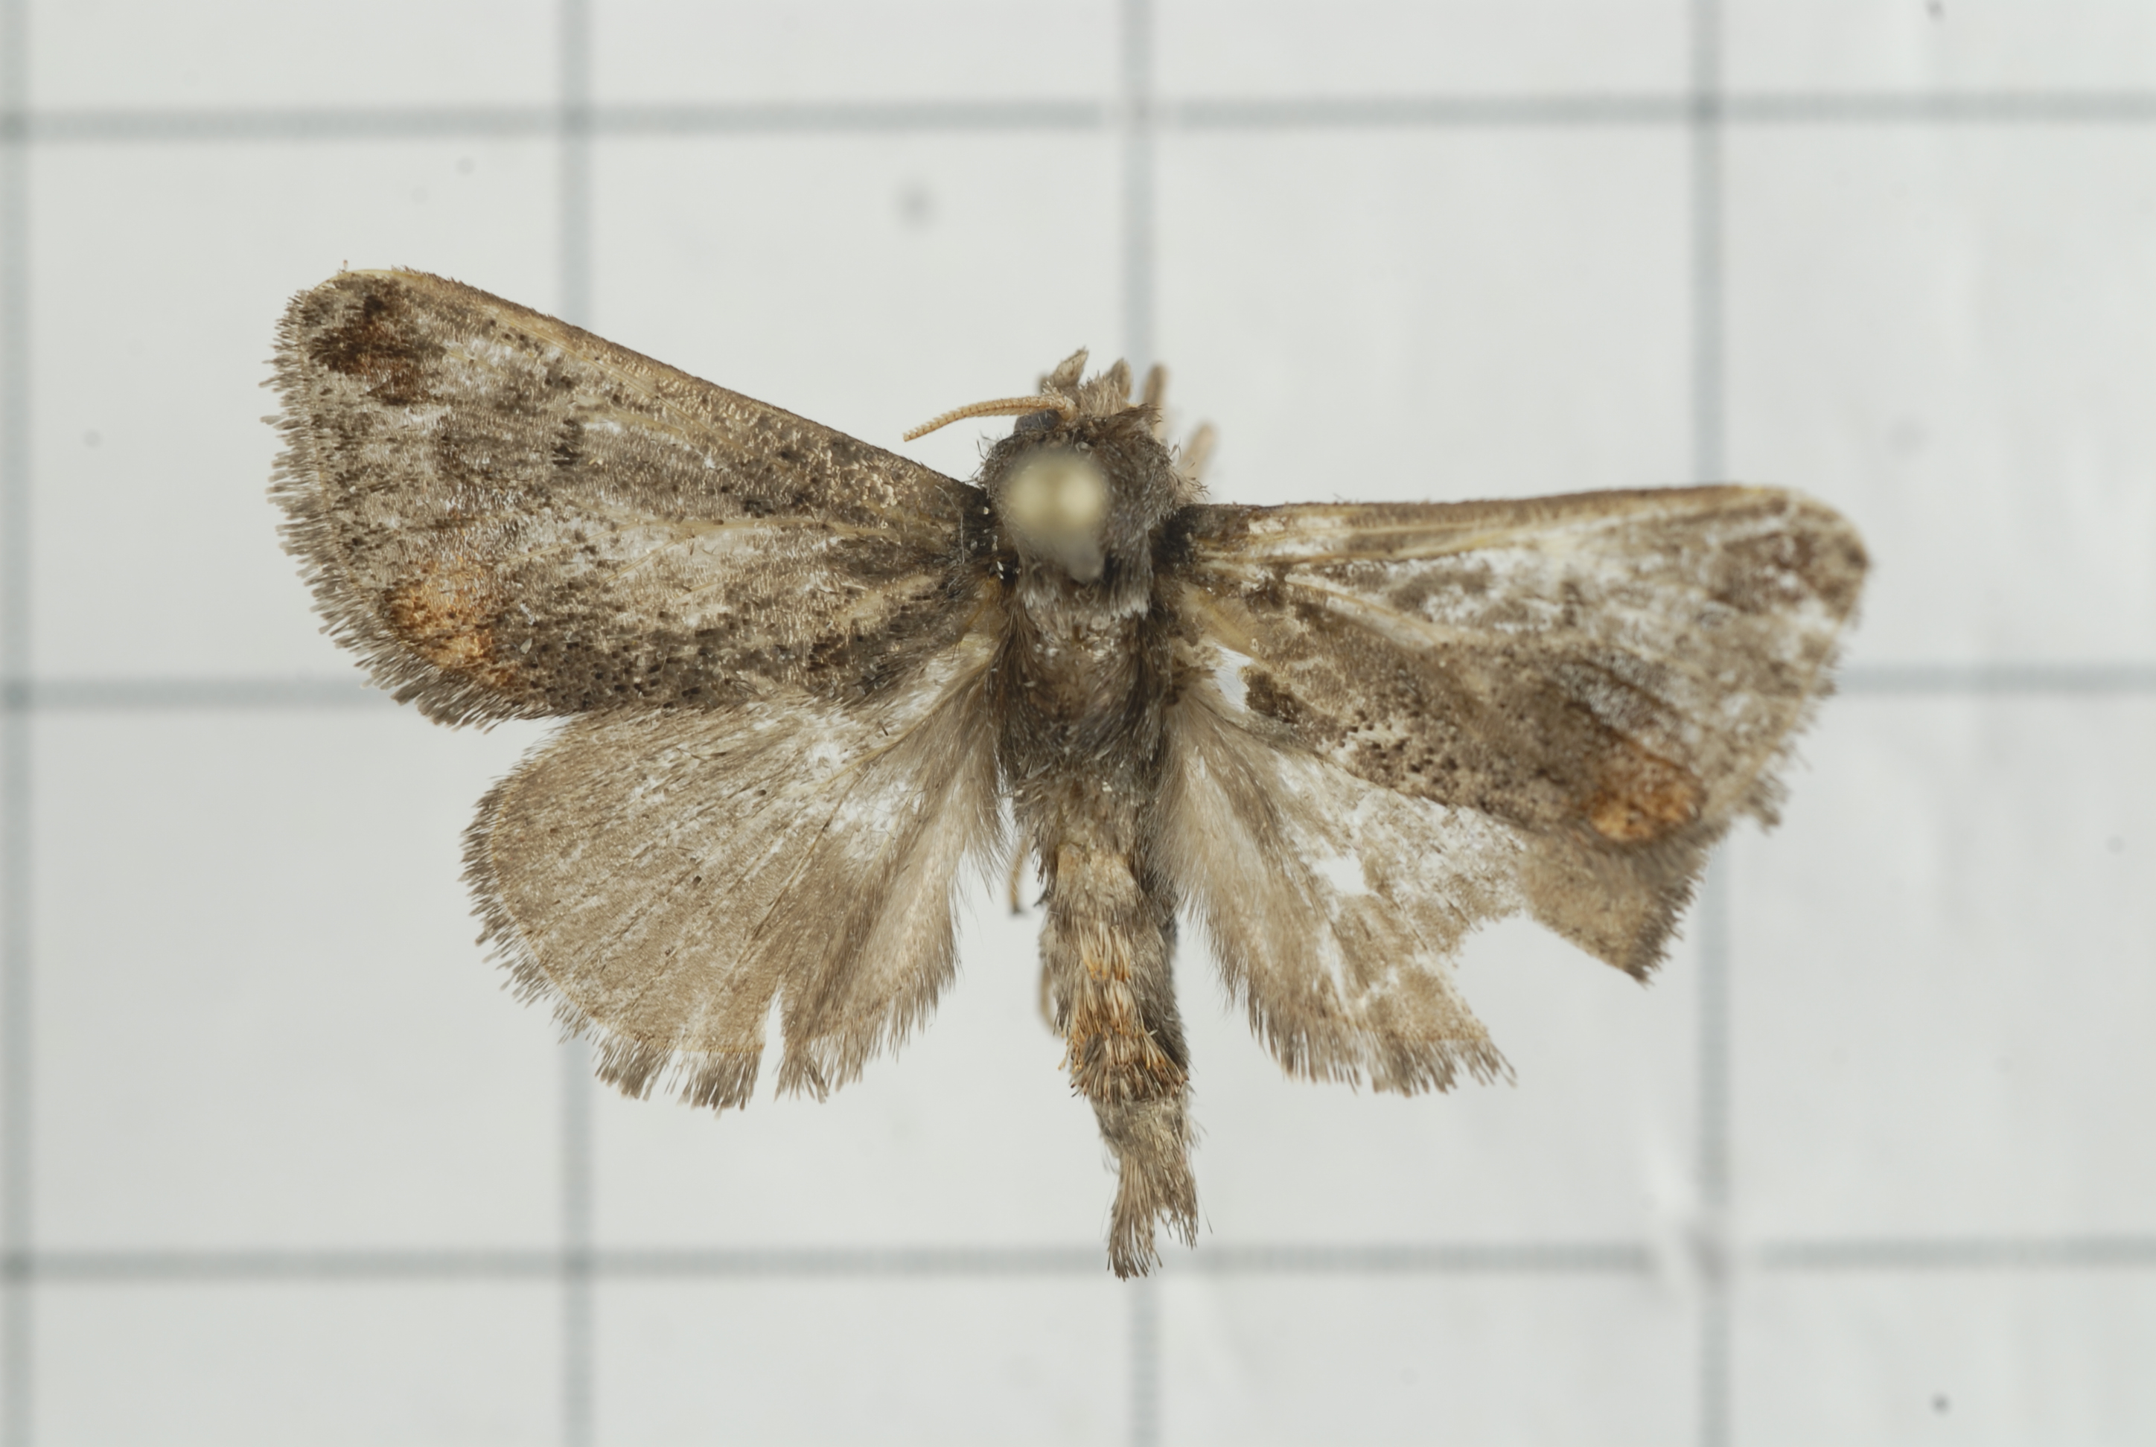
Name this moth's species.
Phlossa conjuncta
